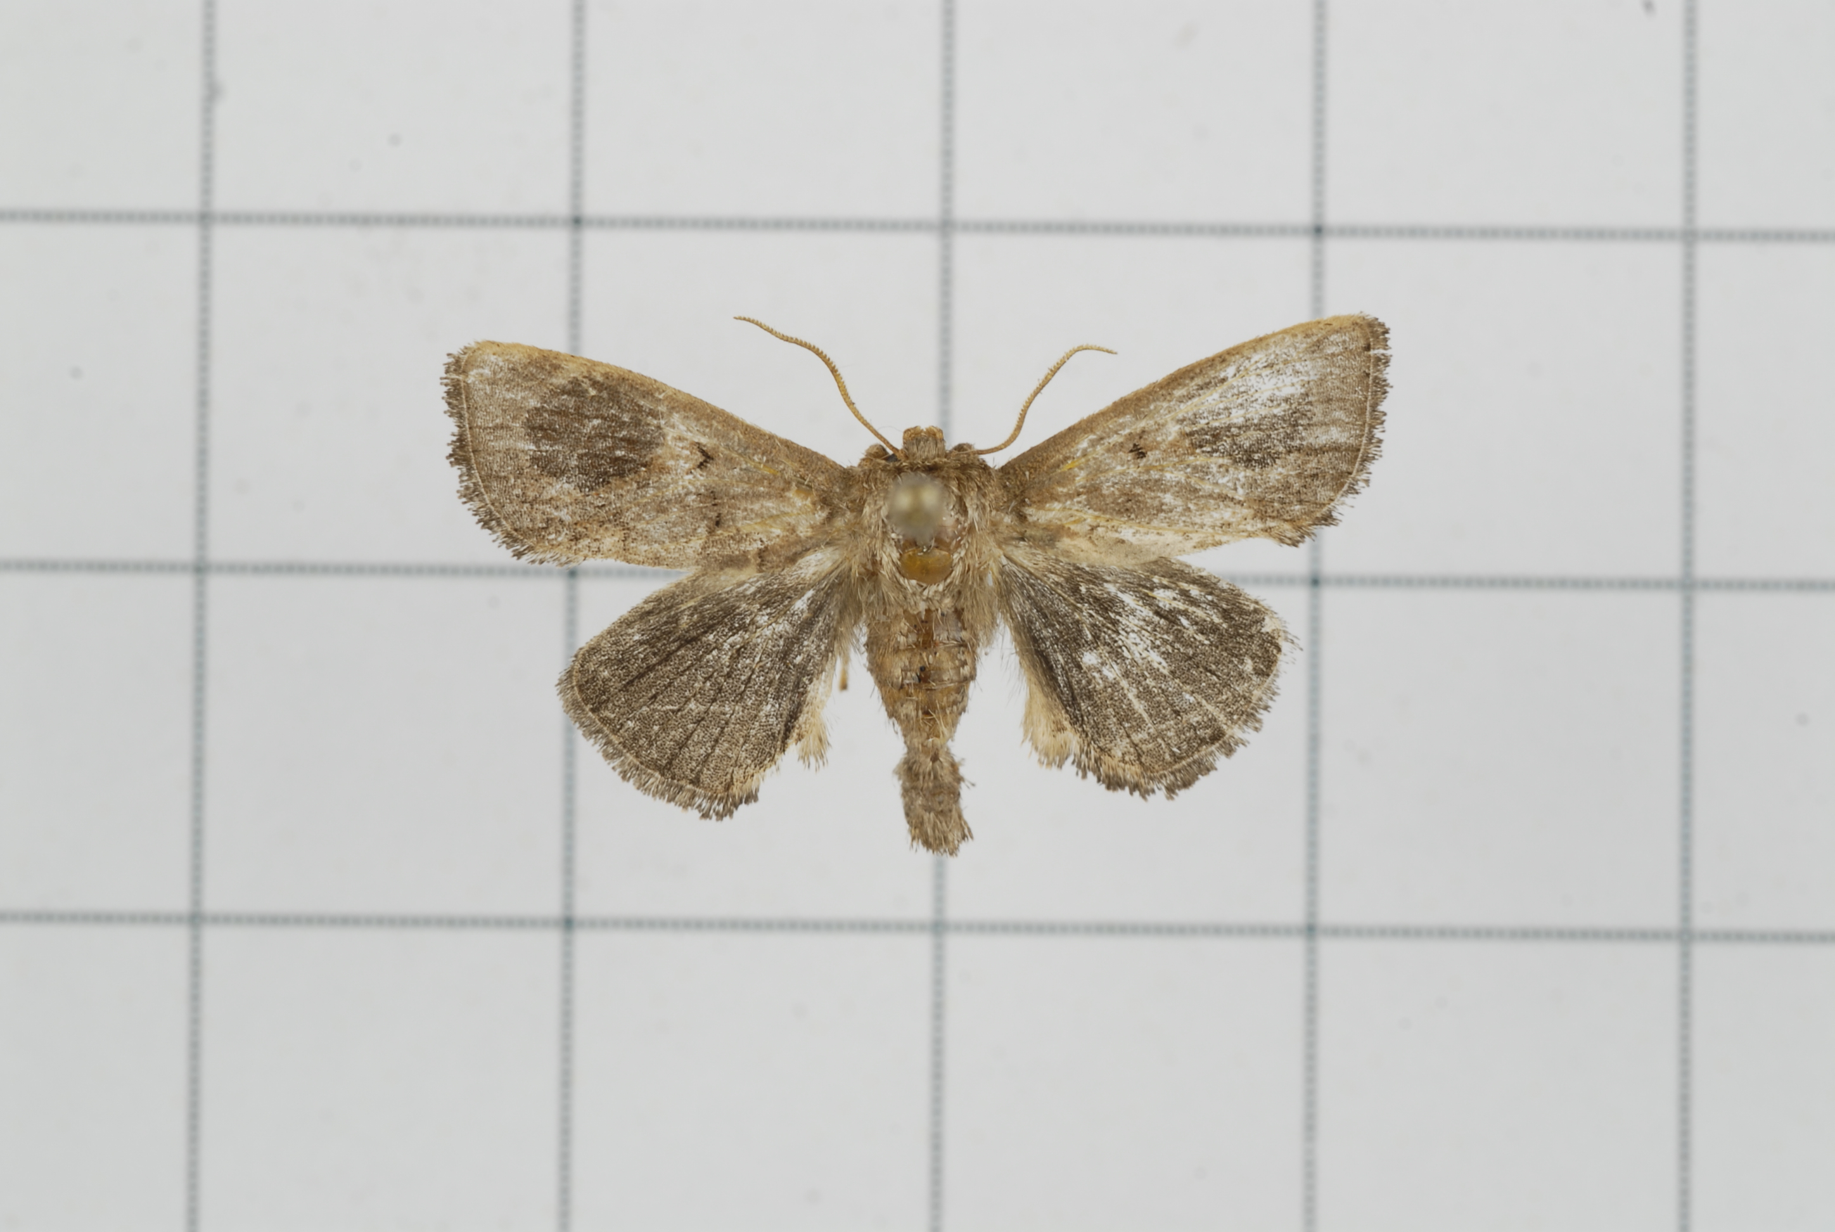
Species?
Sansarea formosana
